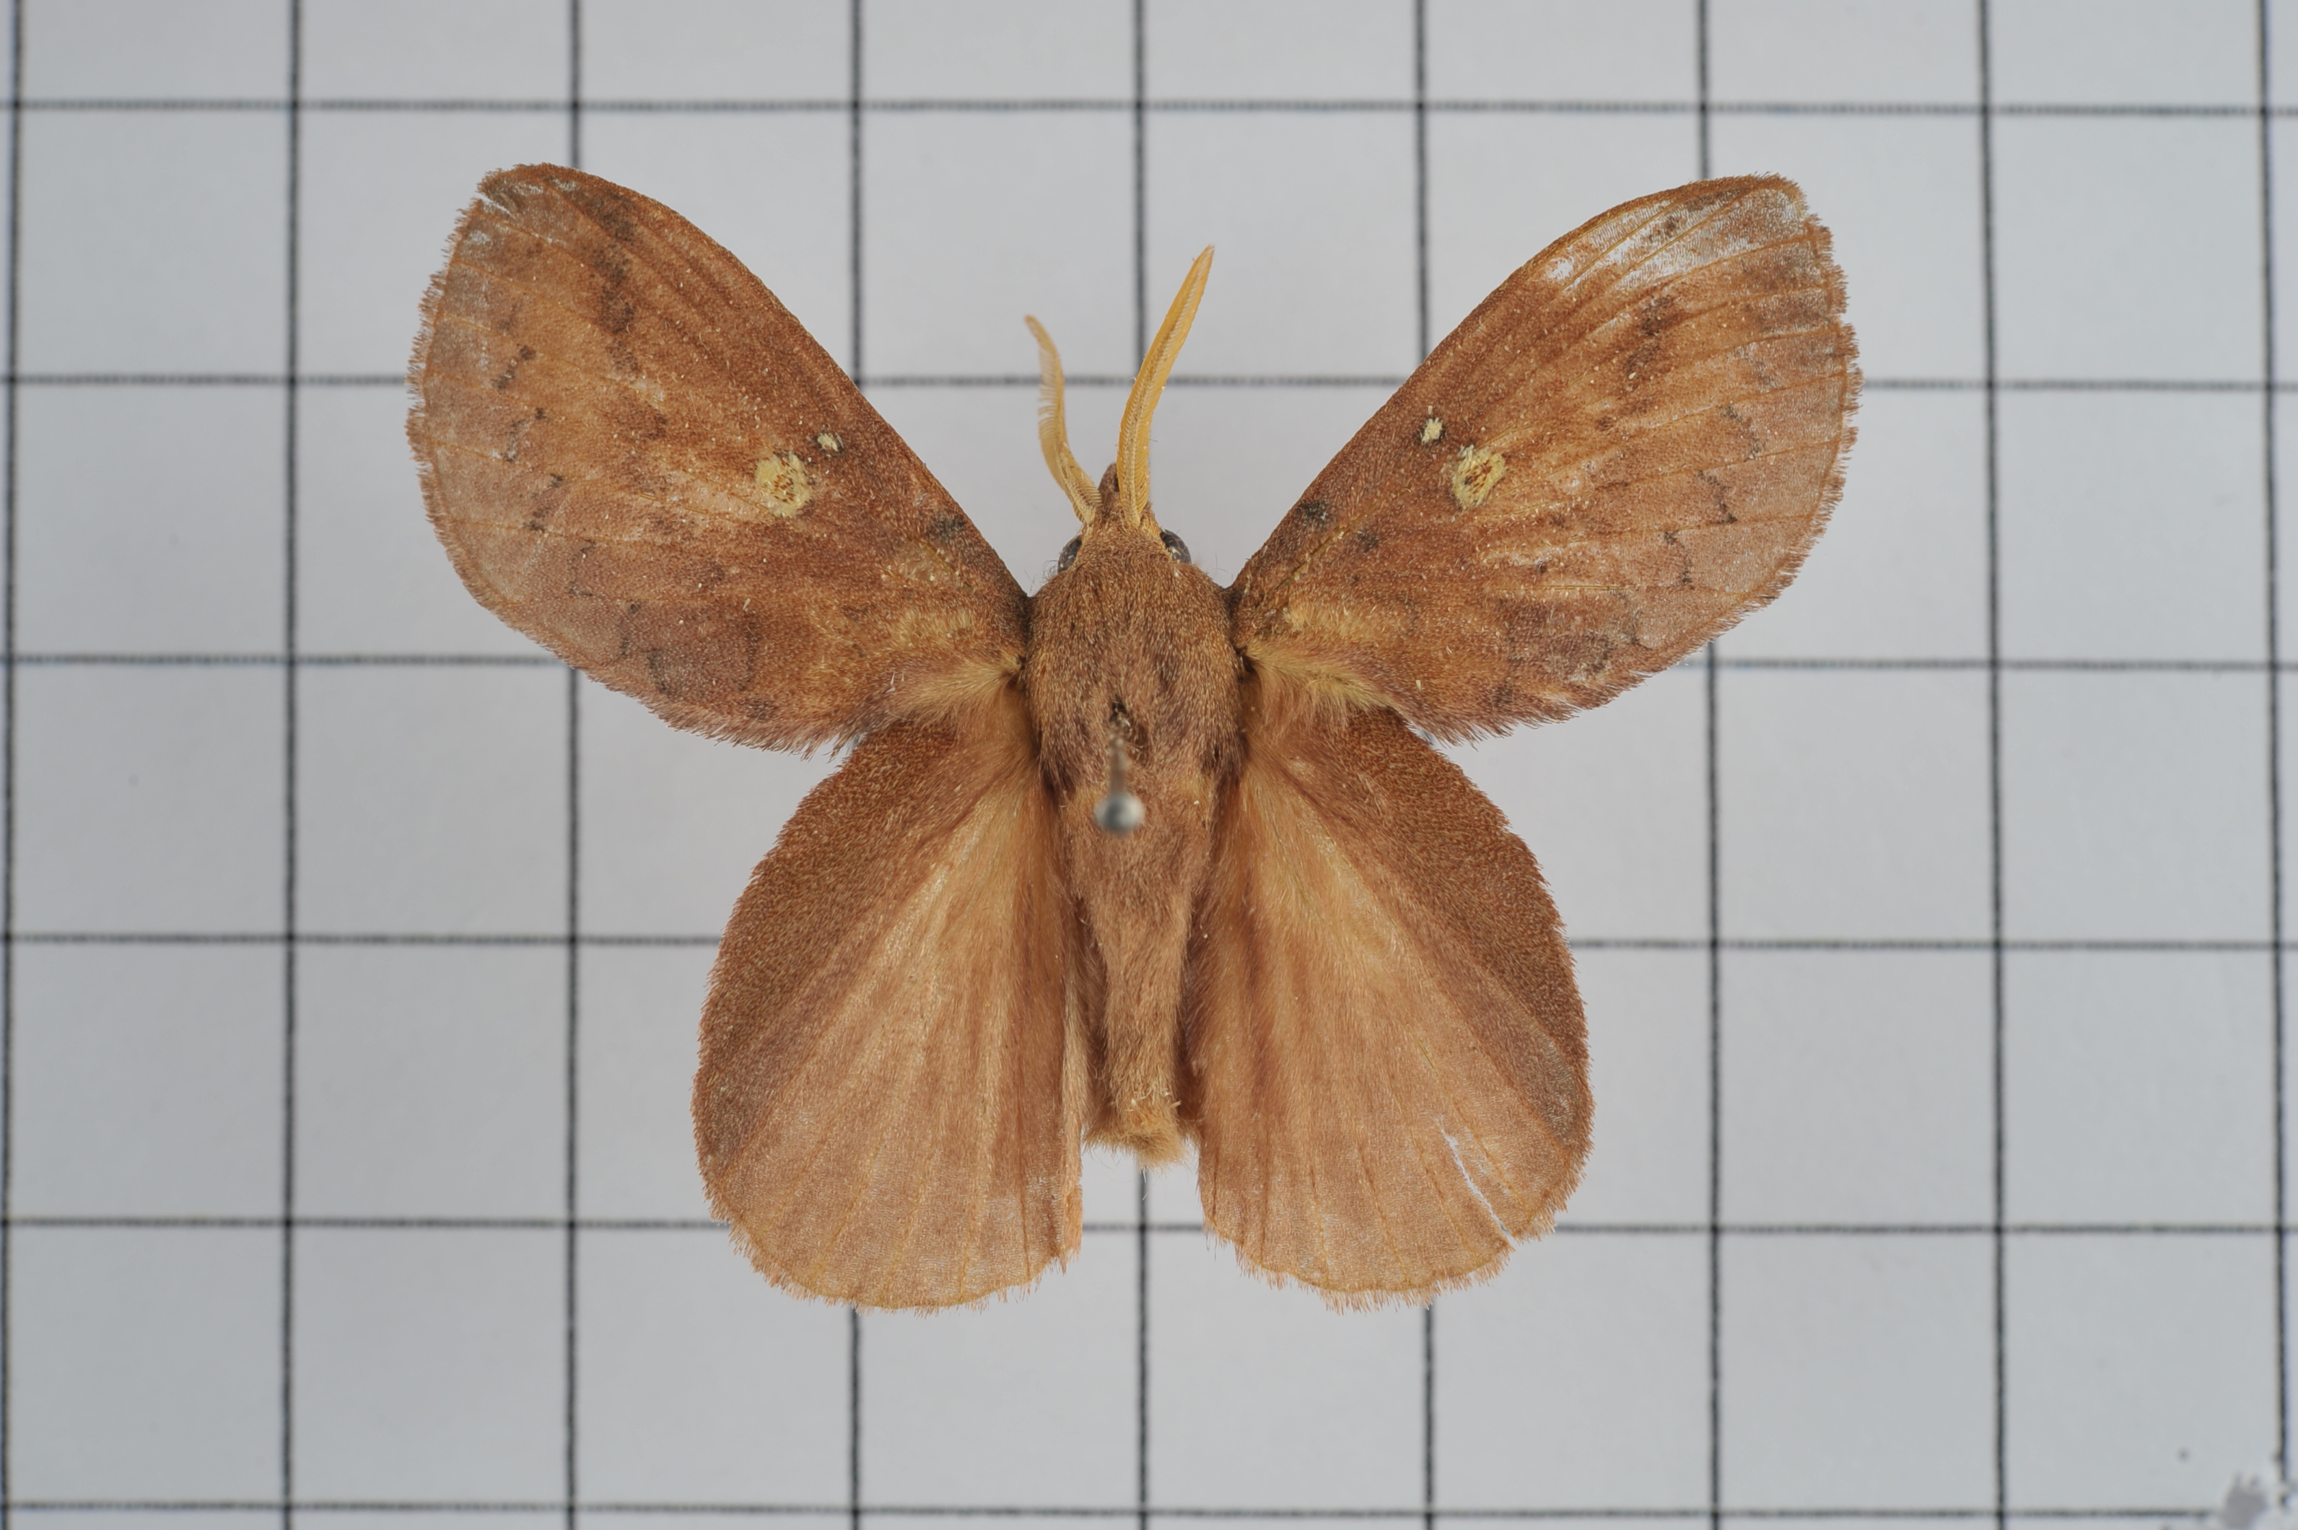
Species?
Euthrix laeta arina
